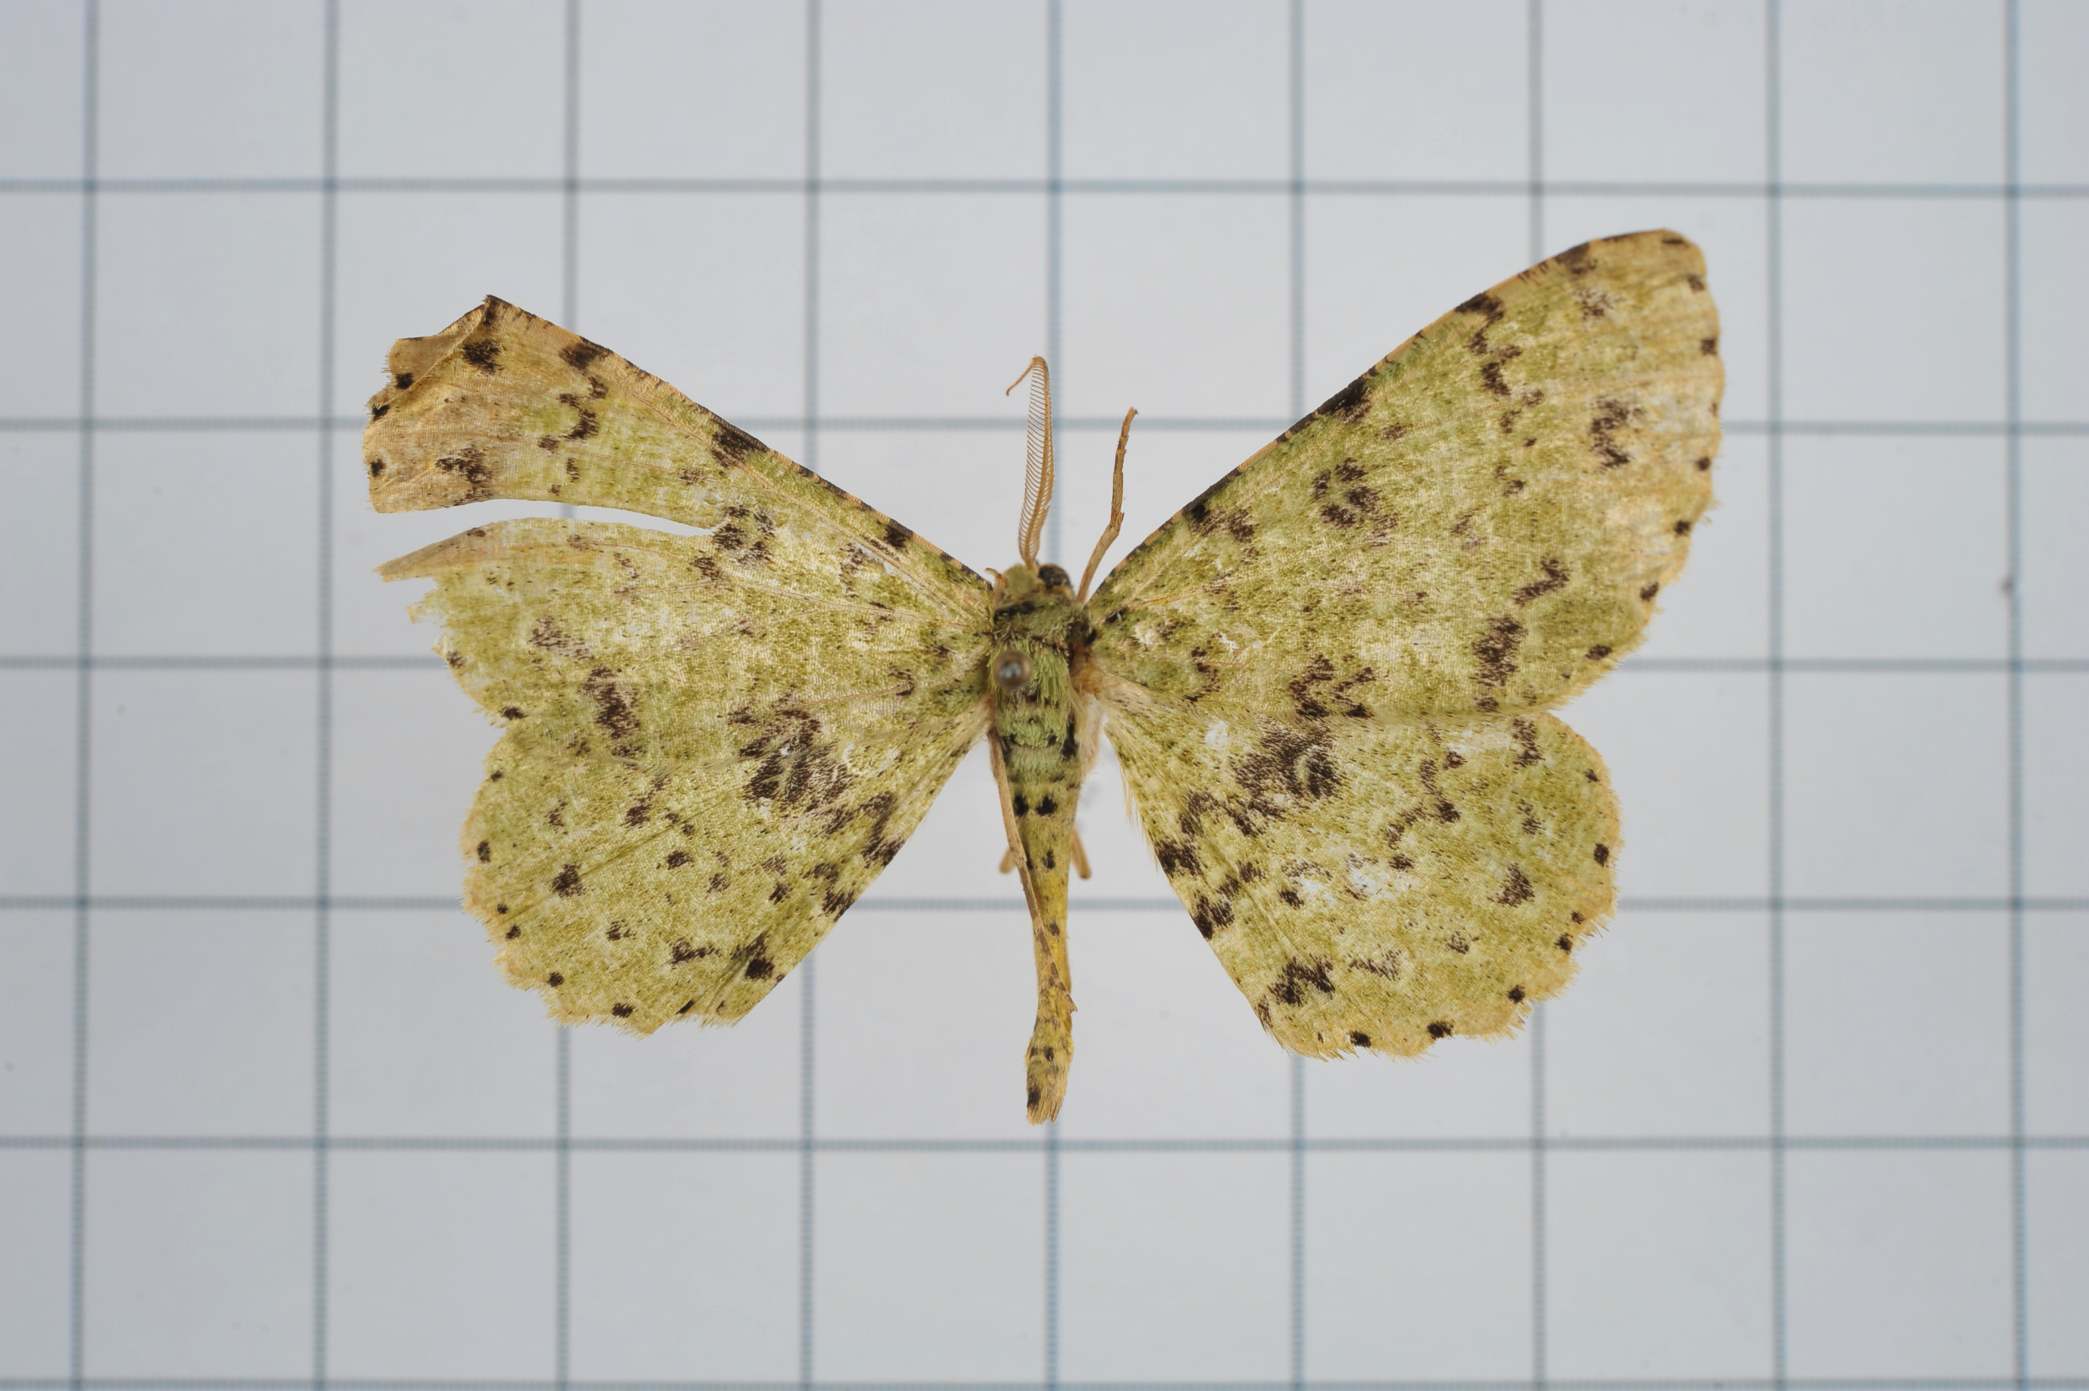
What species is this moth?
Ophthalmitis sinensium
